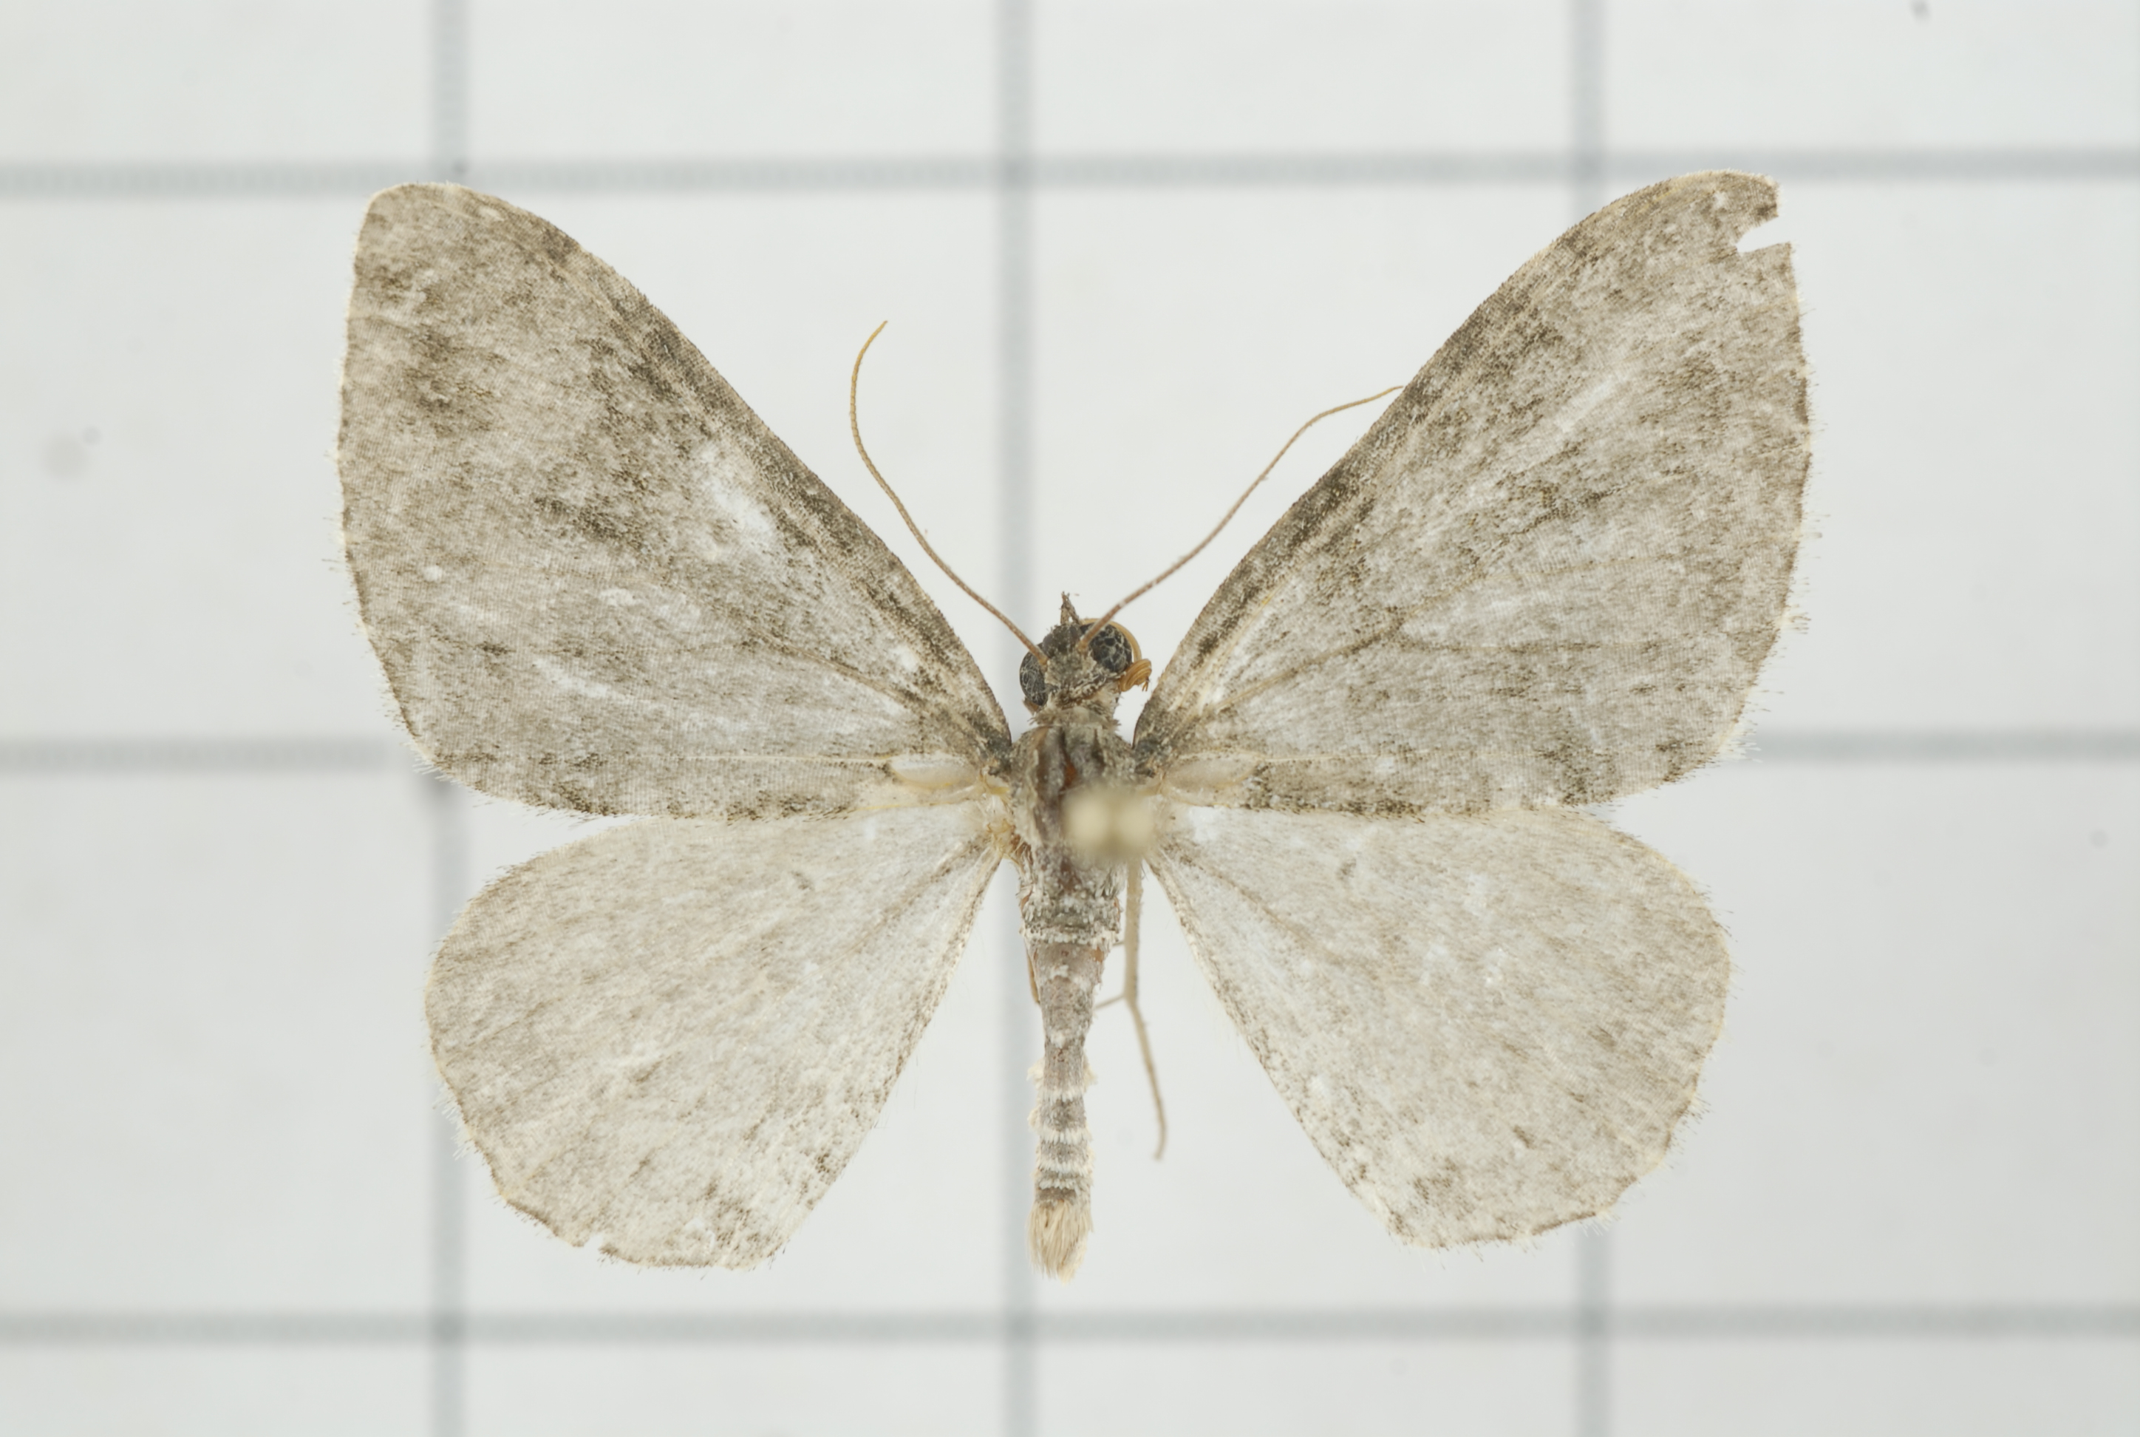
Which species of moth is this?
Atopophysa opulens
